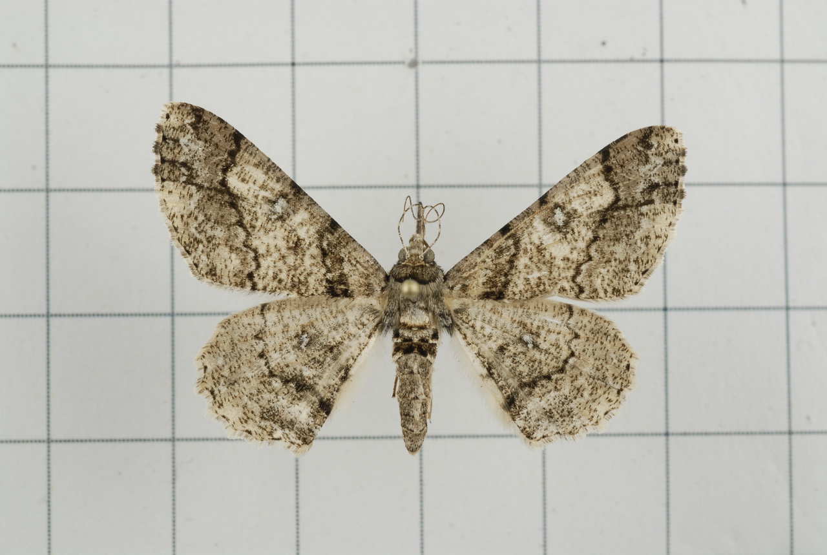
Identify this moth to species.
Cleora fraterna
